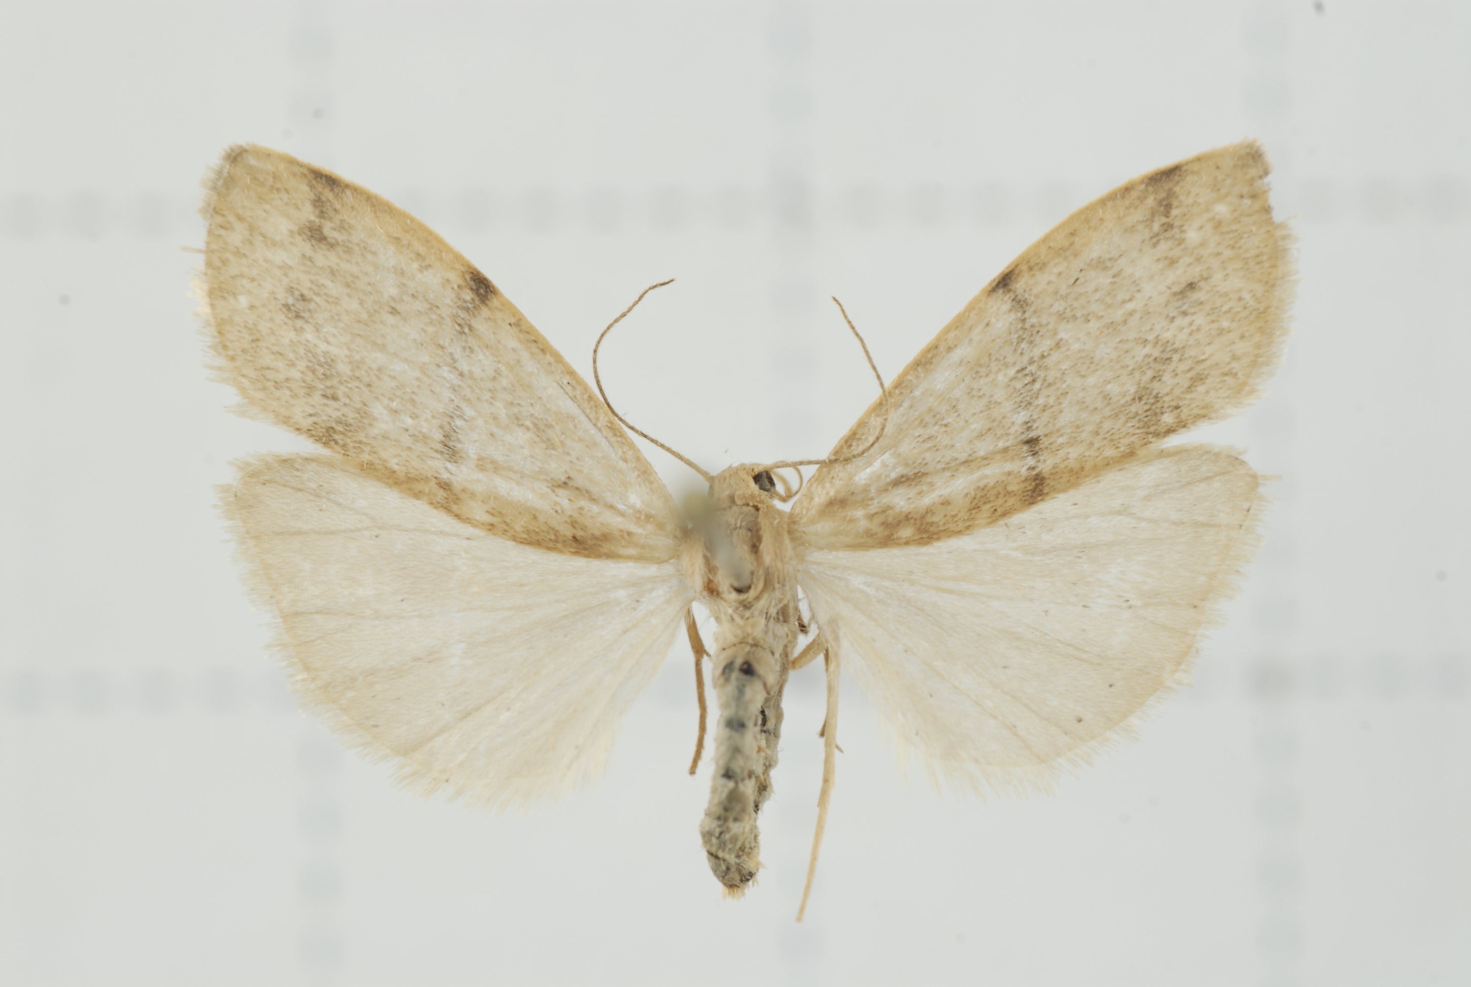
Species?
Mithuna arizana
